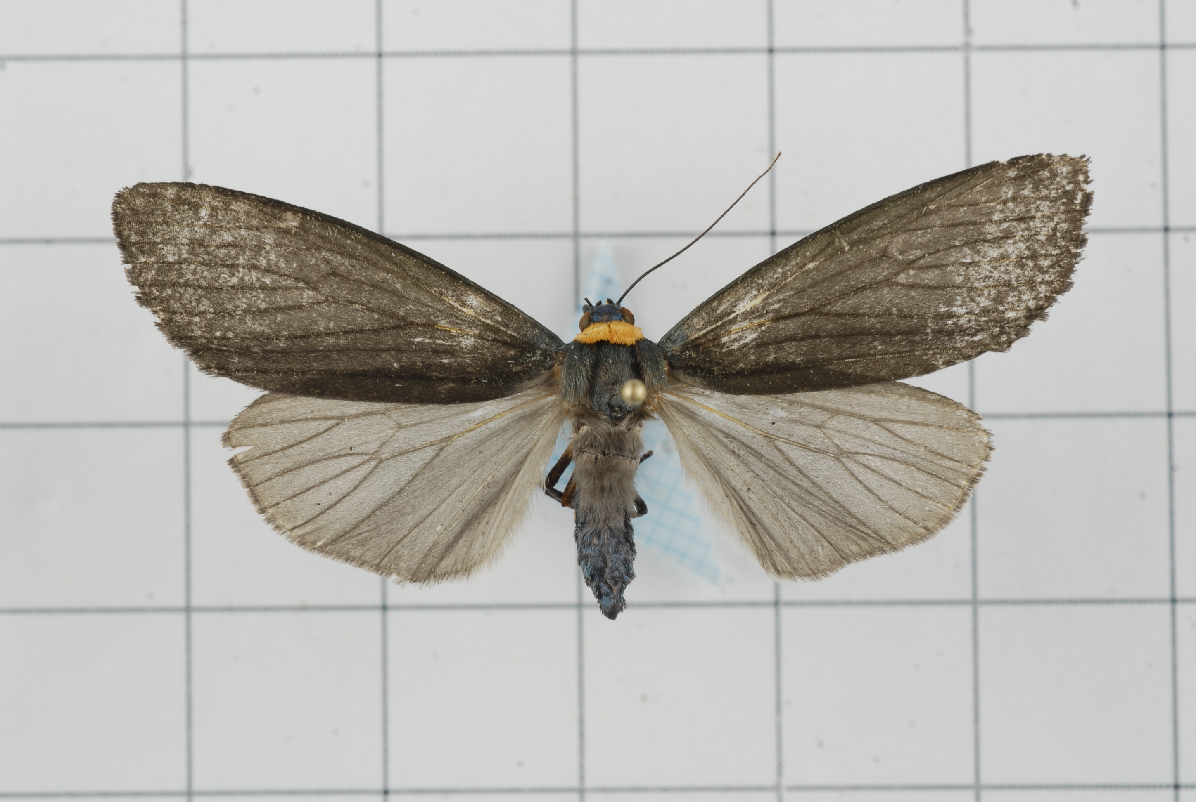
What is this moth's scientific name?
Paraona staudingeri formosana
